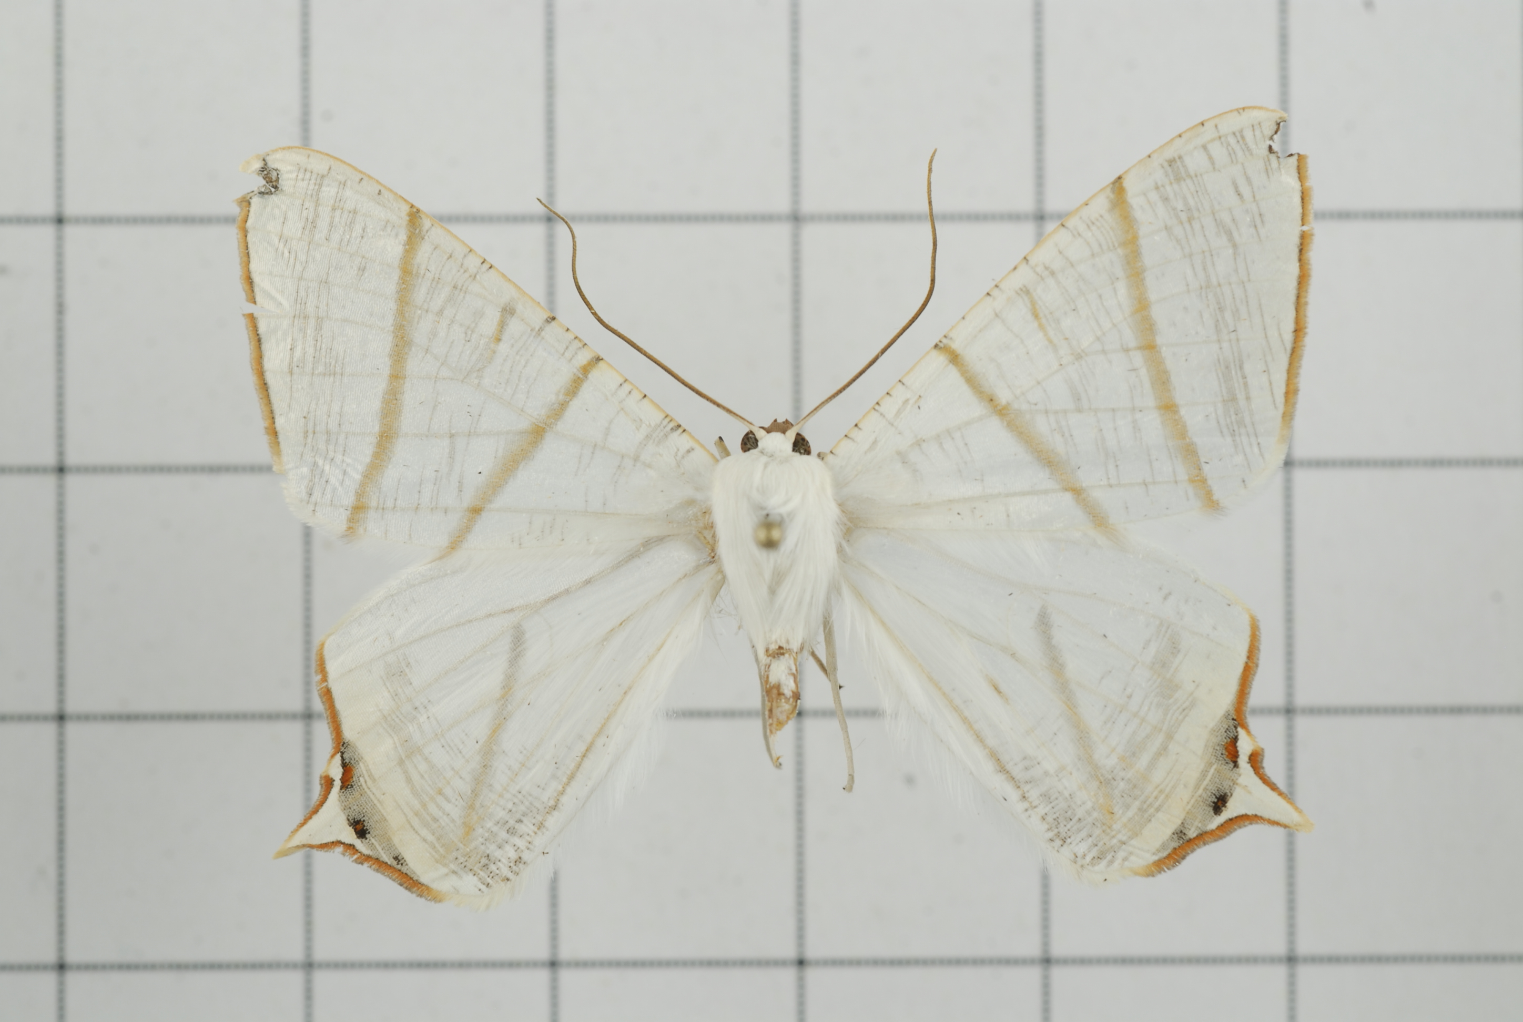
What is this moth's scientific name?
Ourapteryx changi
